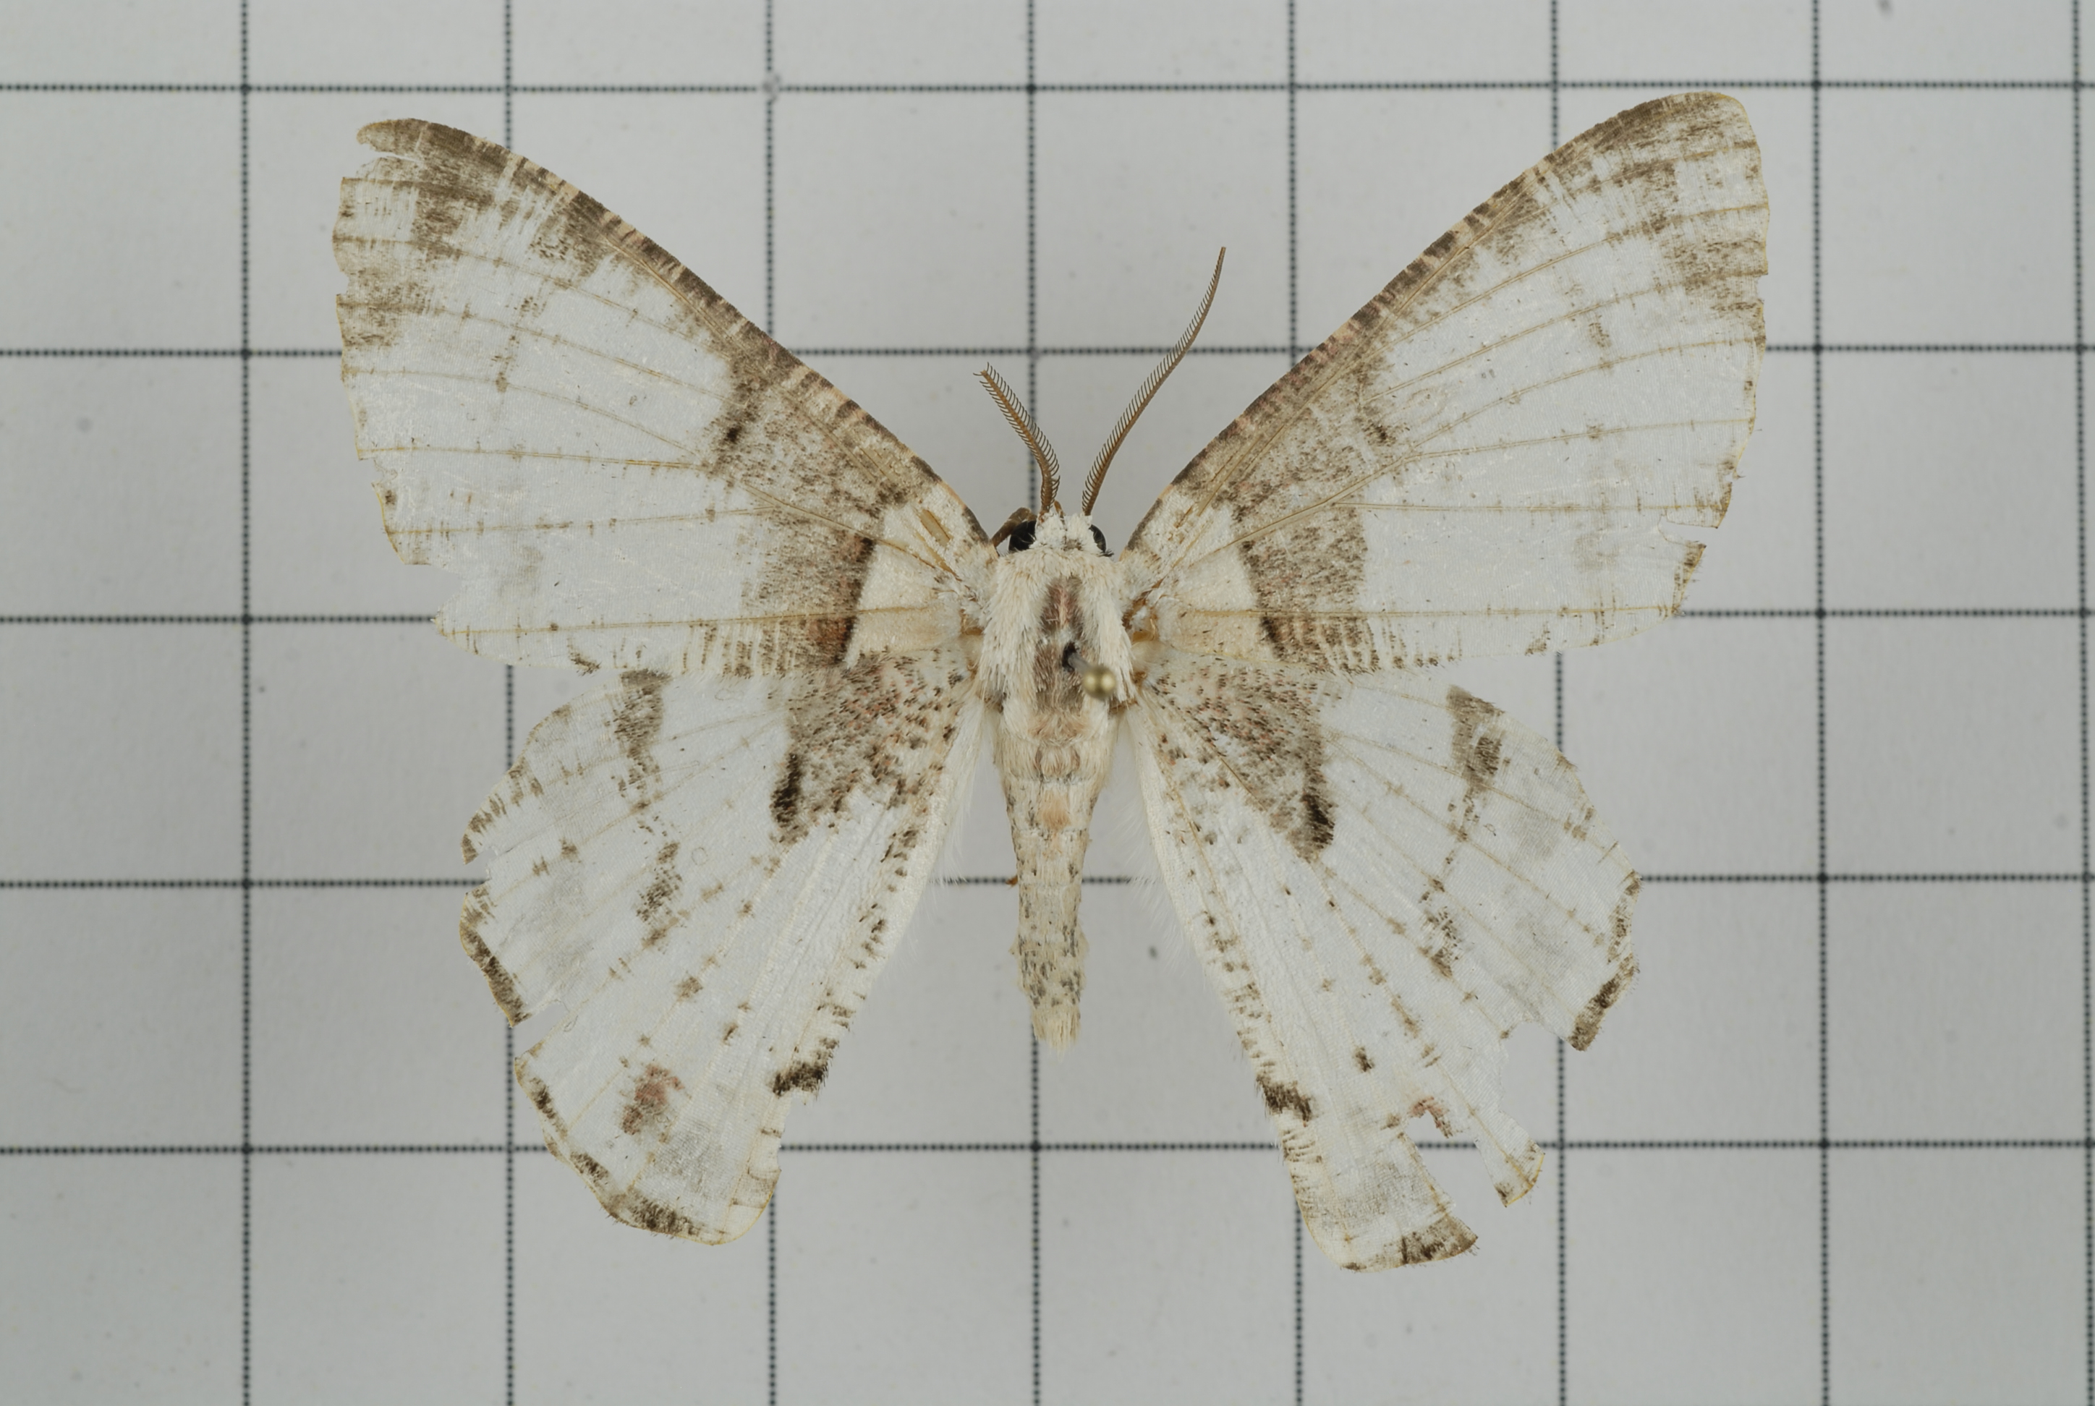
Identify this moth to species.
Pachyodes subtrita subtrita
